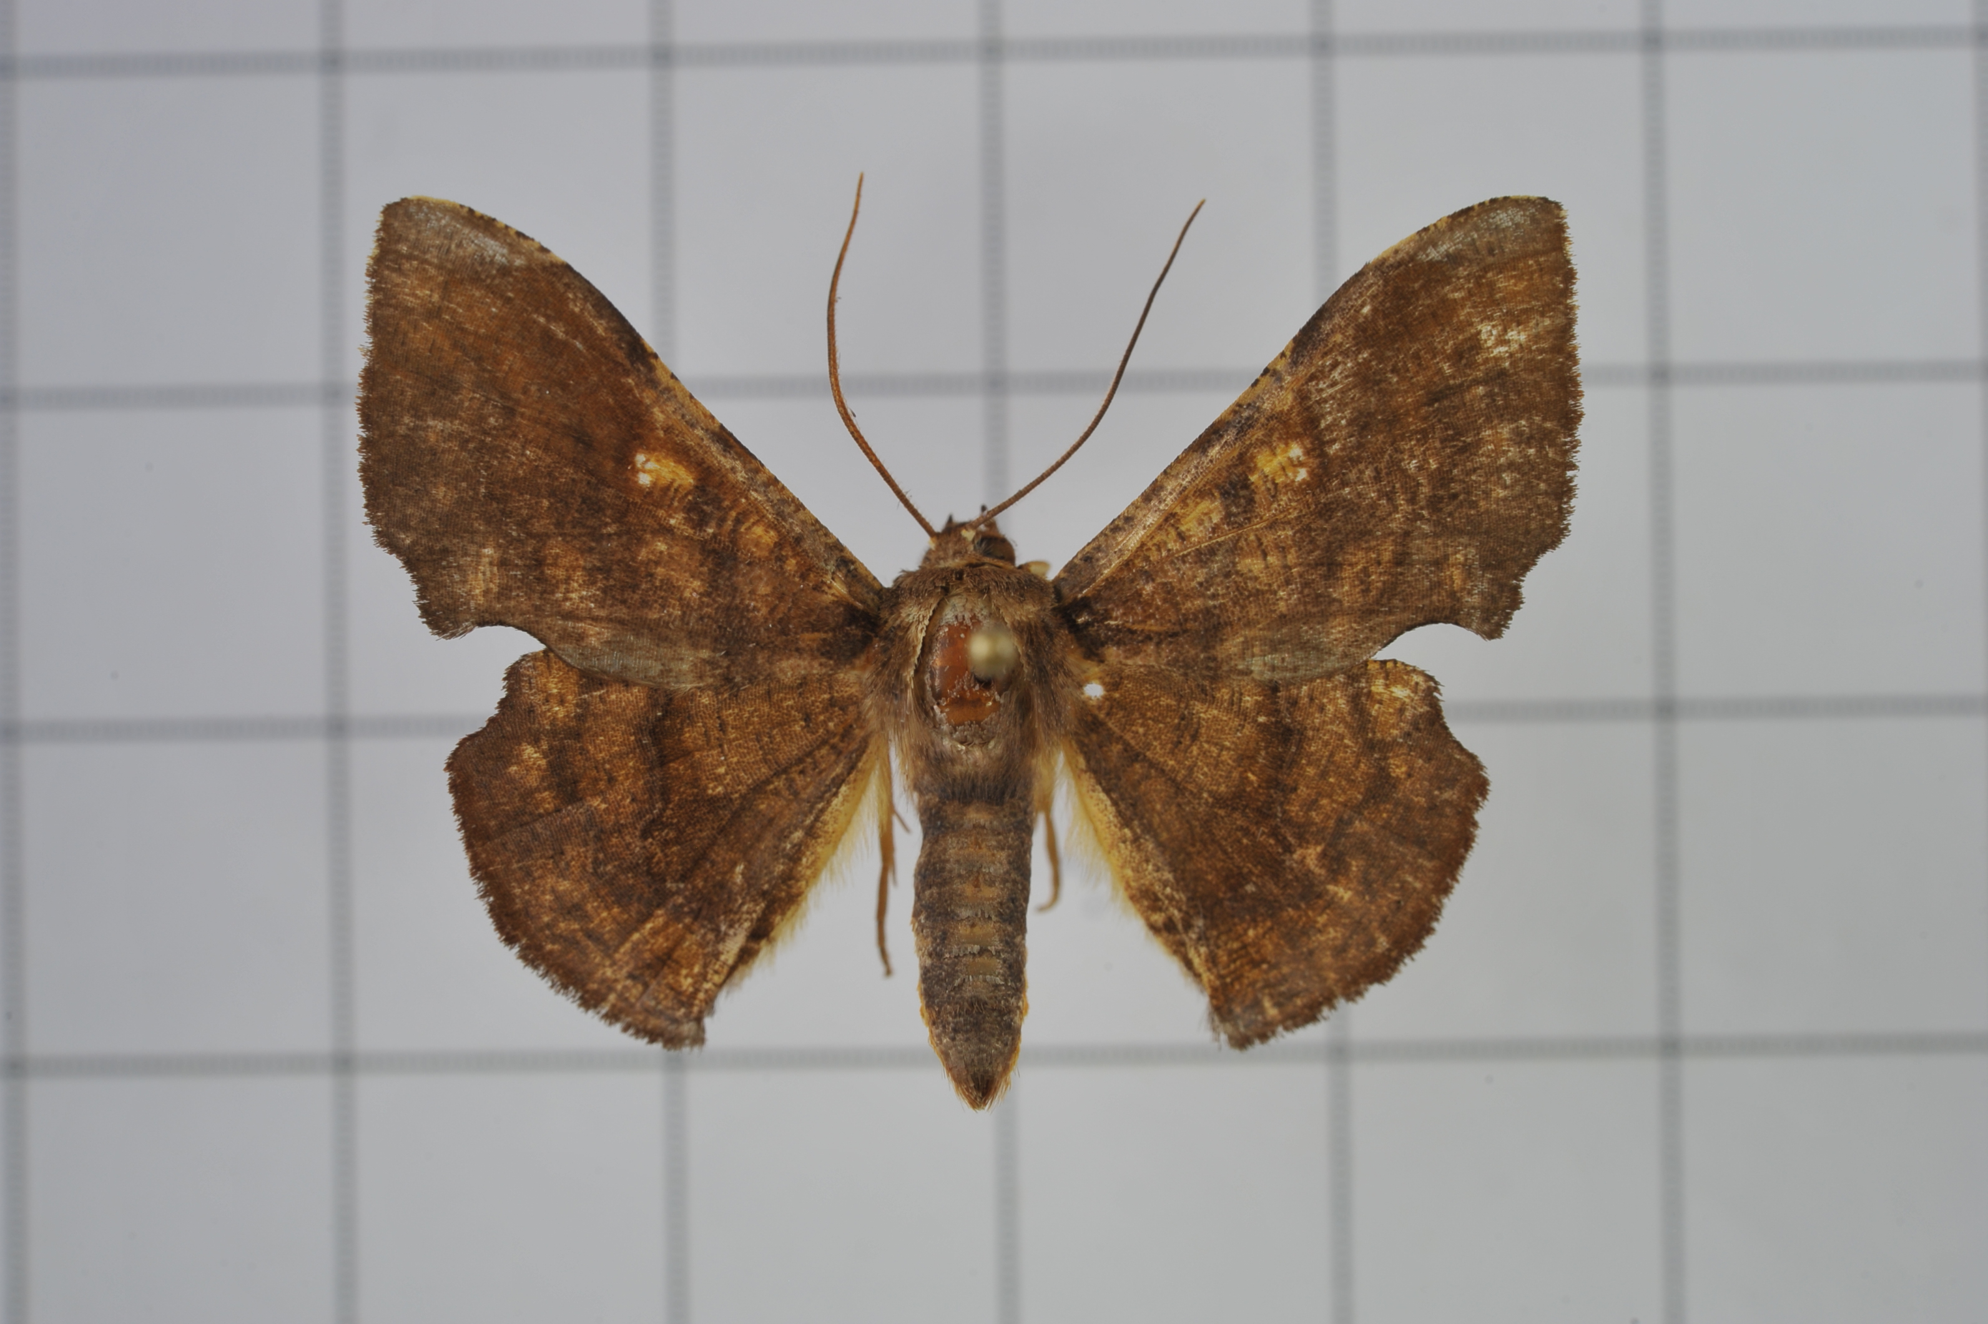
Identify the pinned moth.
Fascellina chromataria
